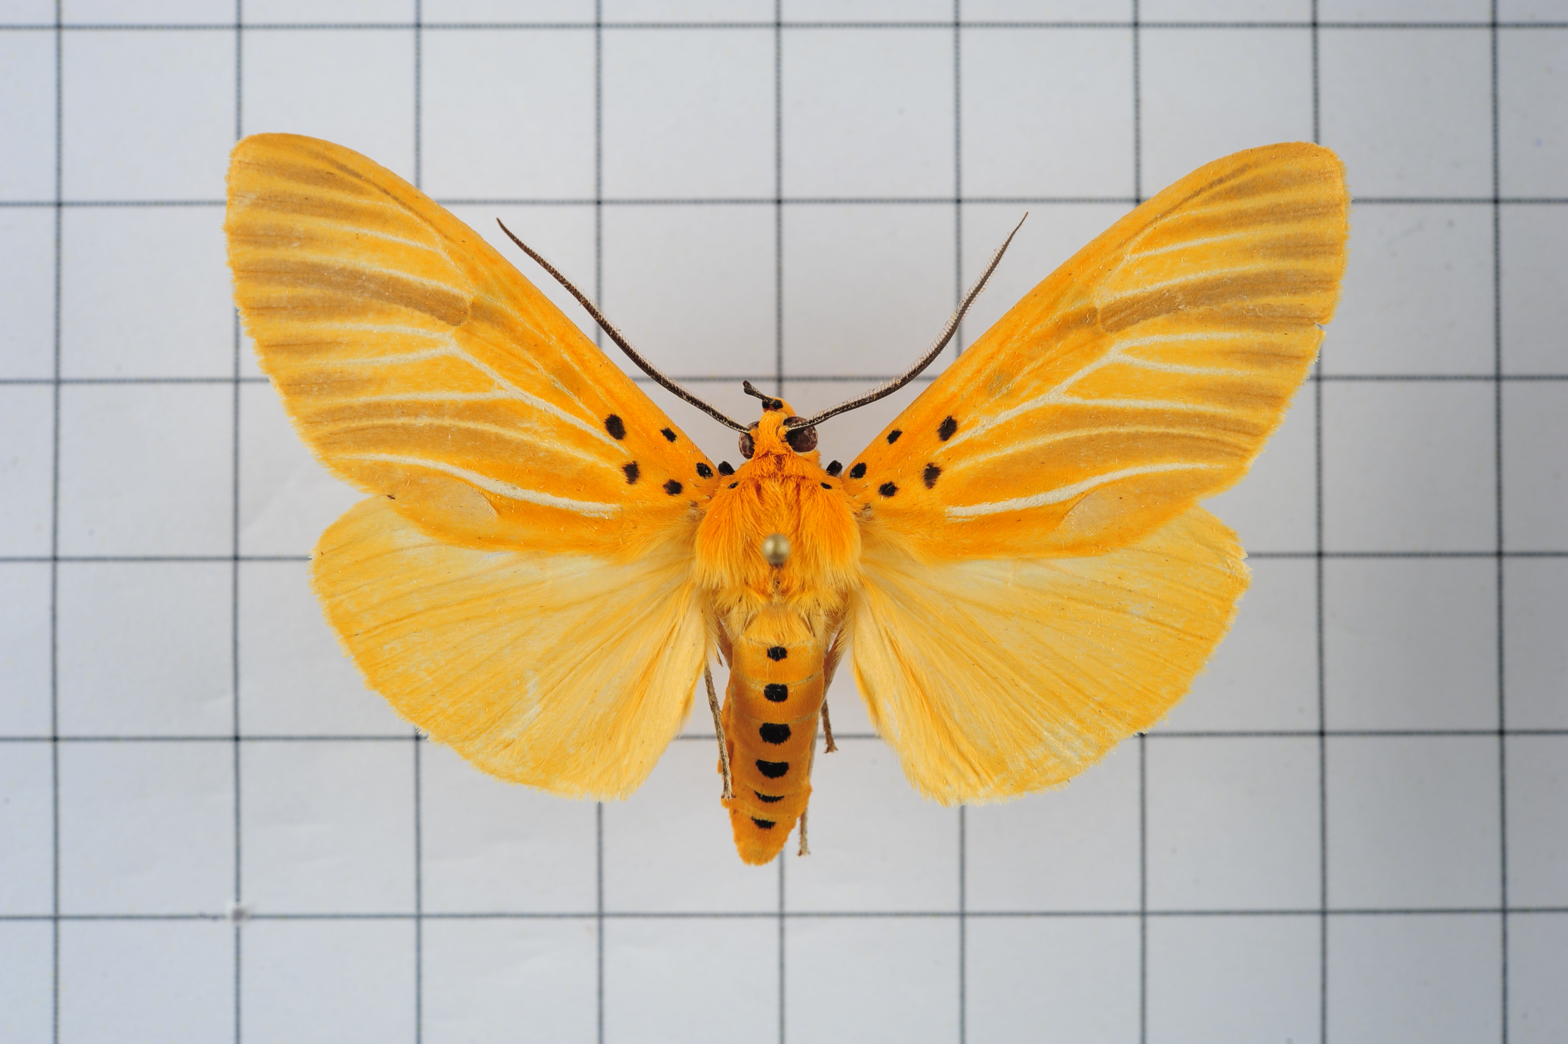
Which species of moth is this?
Asota egens confinis
